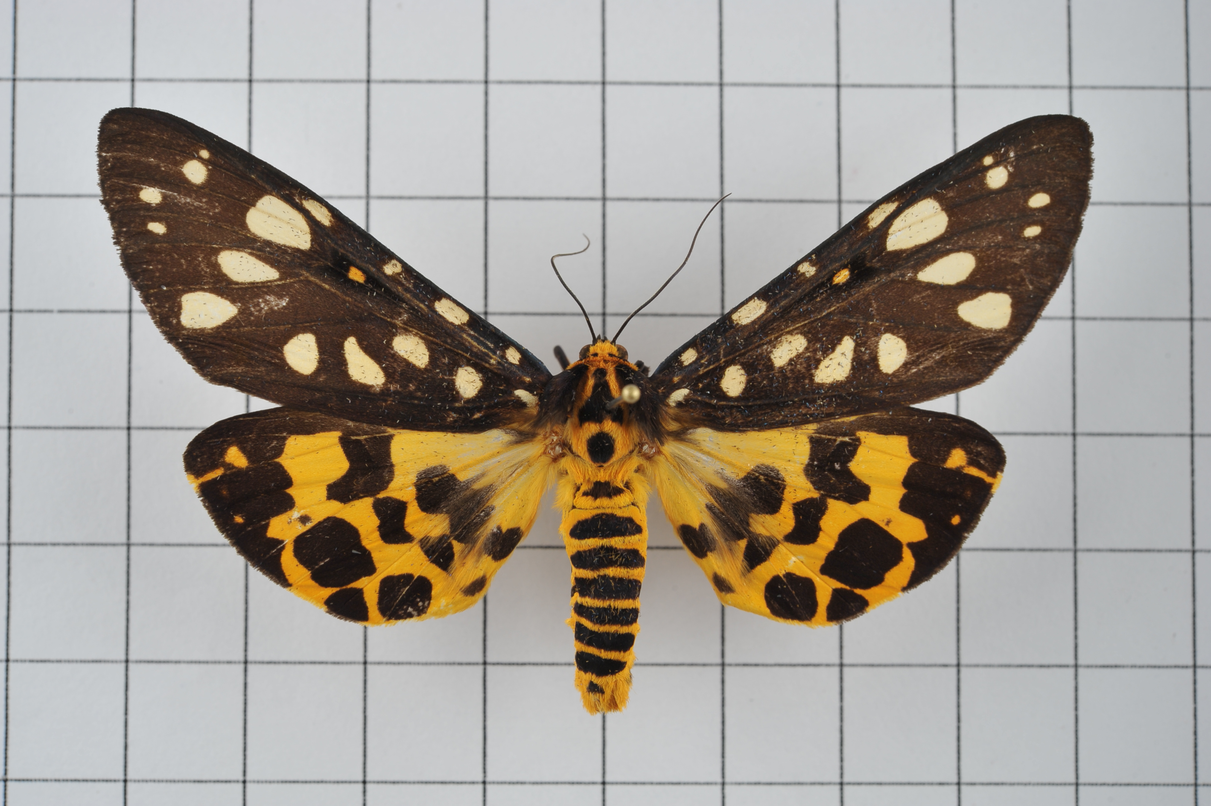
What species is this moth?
Aglaomorpha histrio formosana
